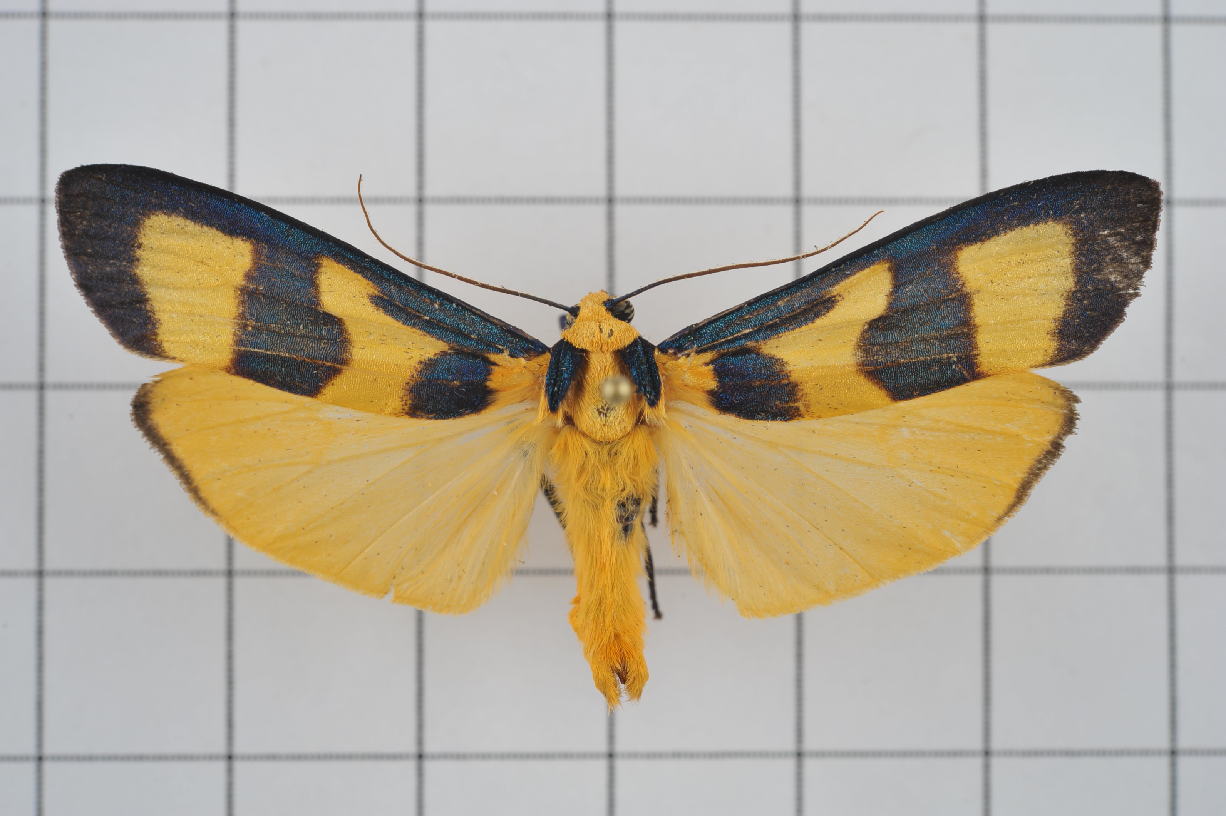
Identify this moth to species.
Chrysaeglia magnifica
